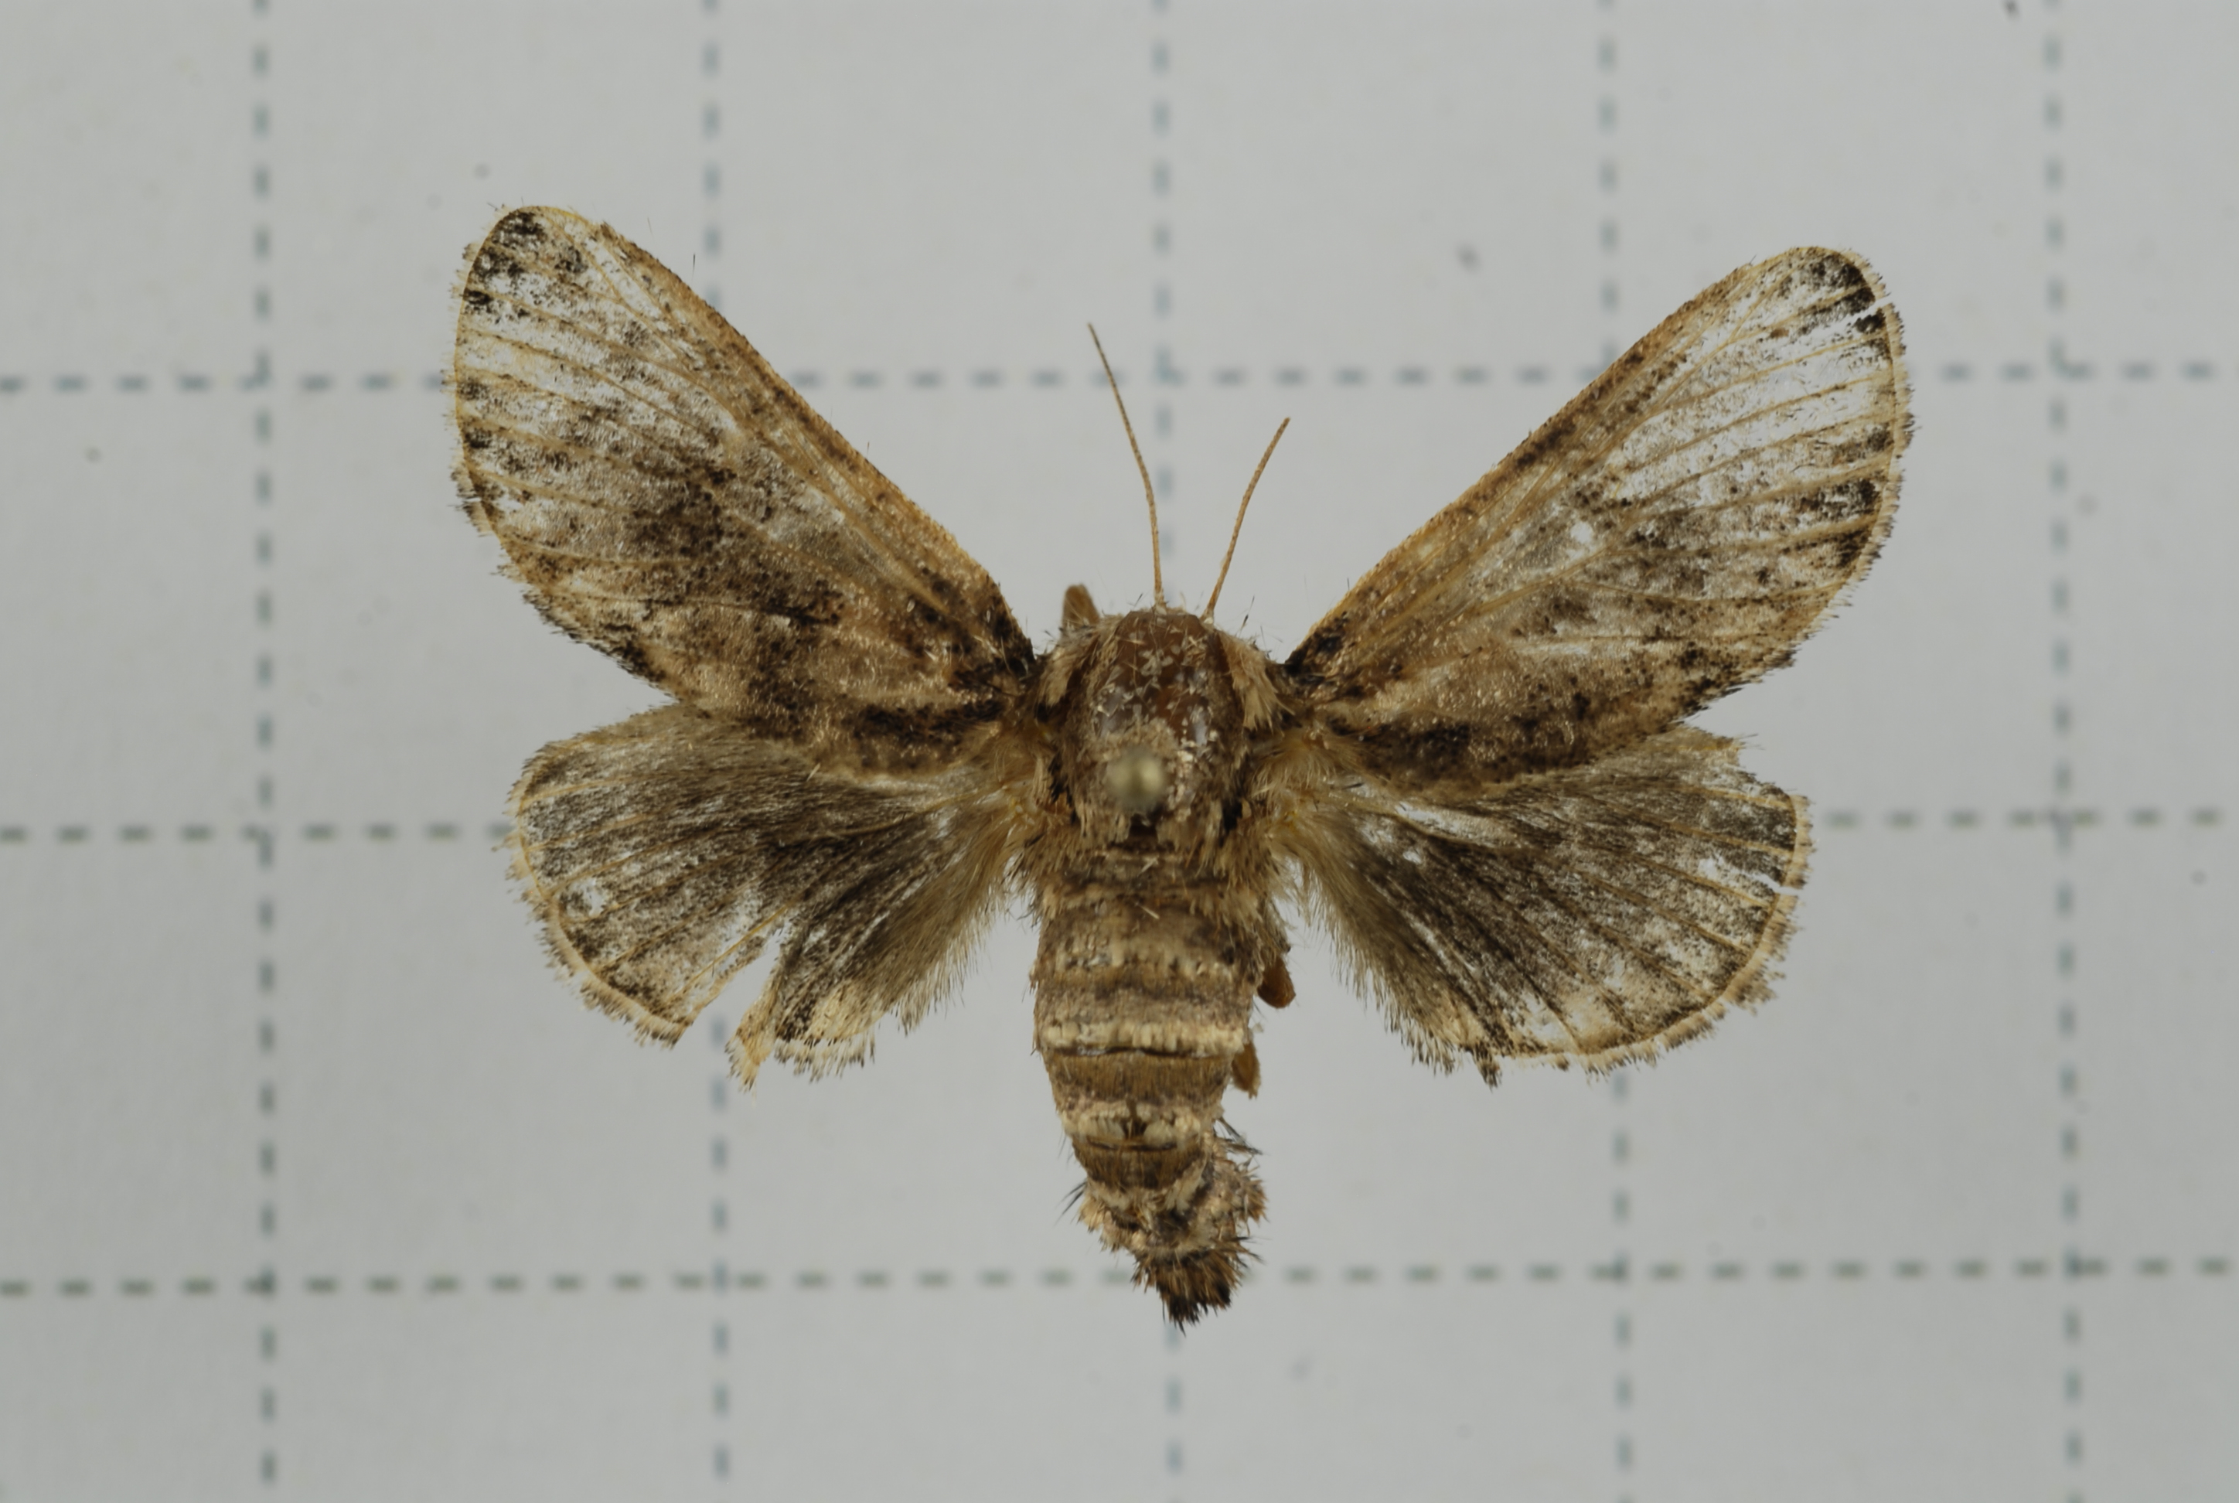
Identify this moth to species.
Belippa horrida
